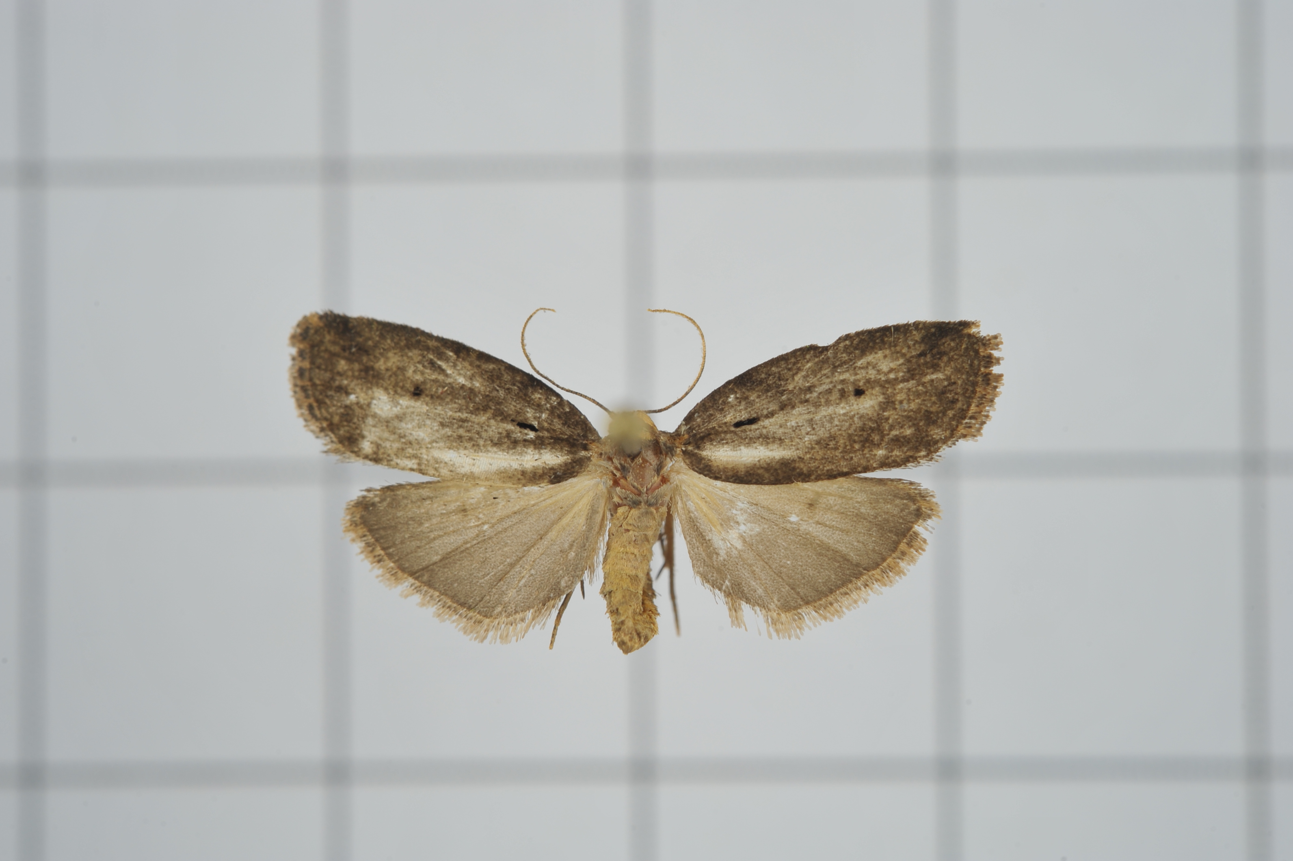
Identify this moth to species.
Eugoa brunnea
